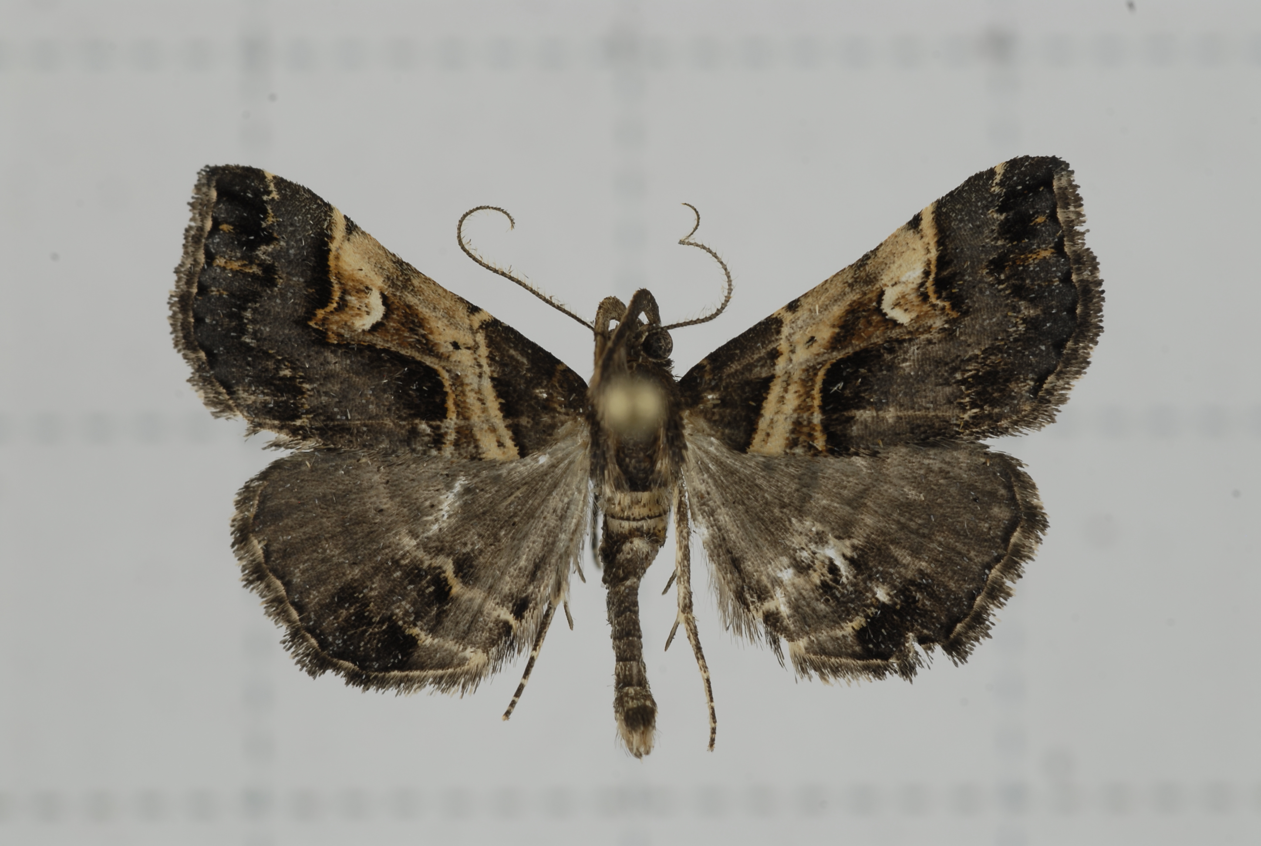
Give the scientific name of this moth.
Bertula abjudicalis
